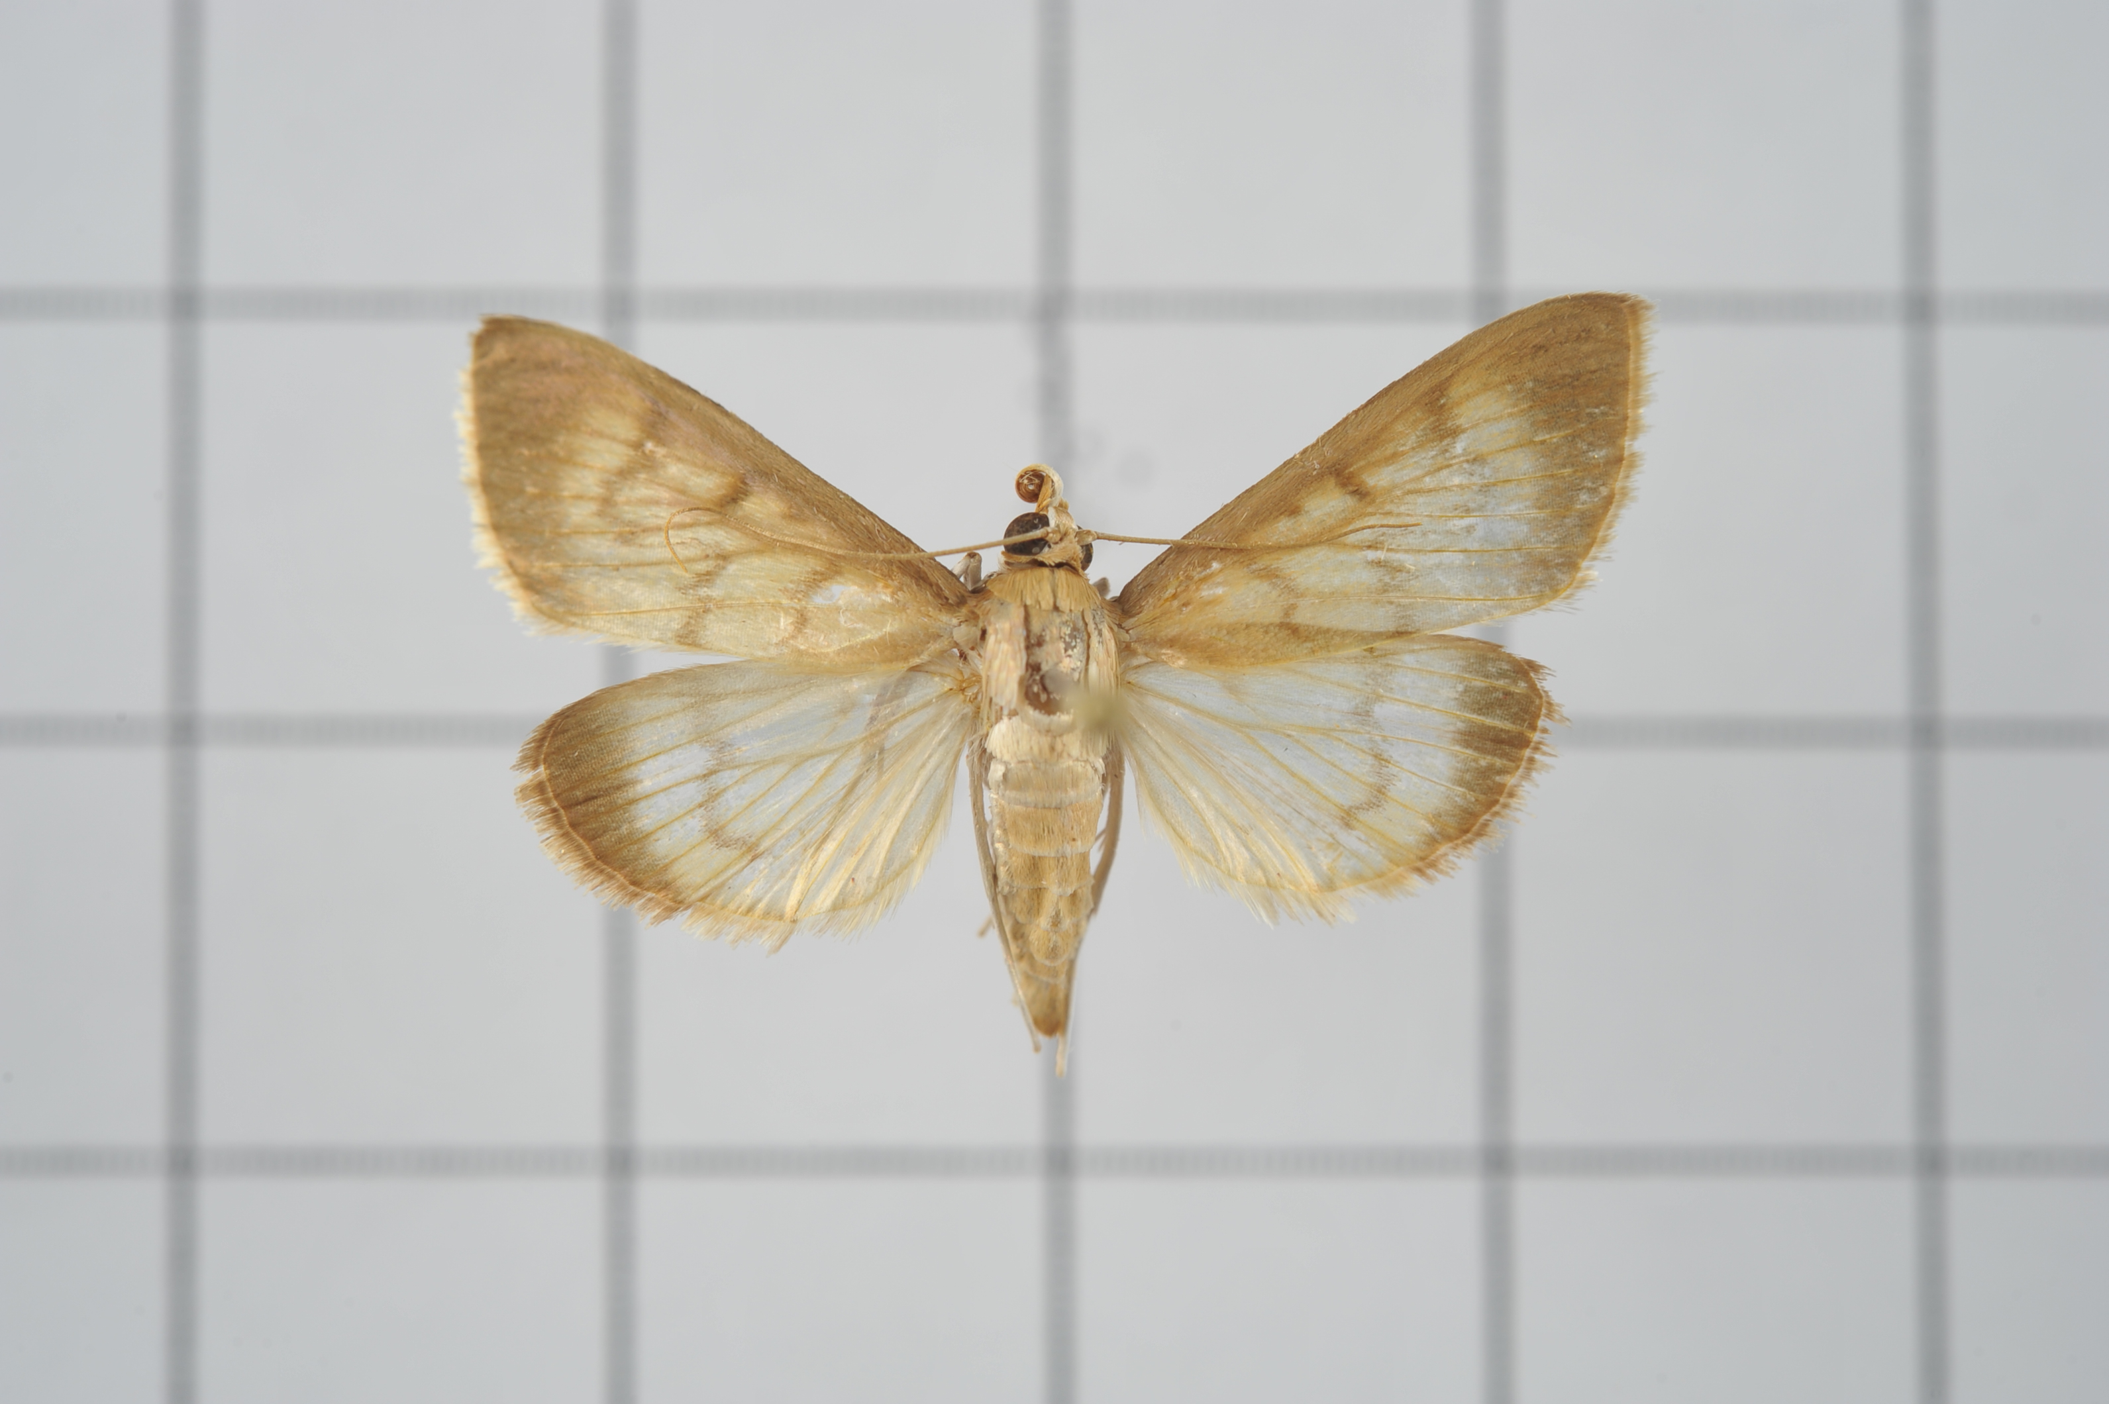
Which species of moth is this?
Crypsiptya coclesalis
